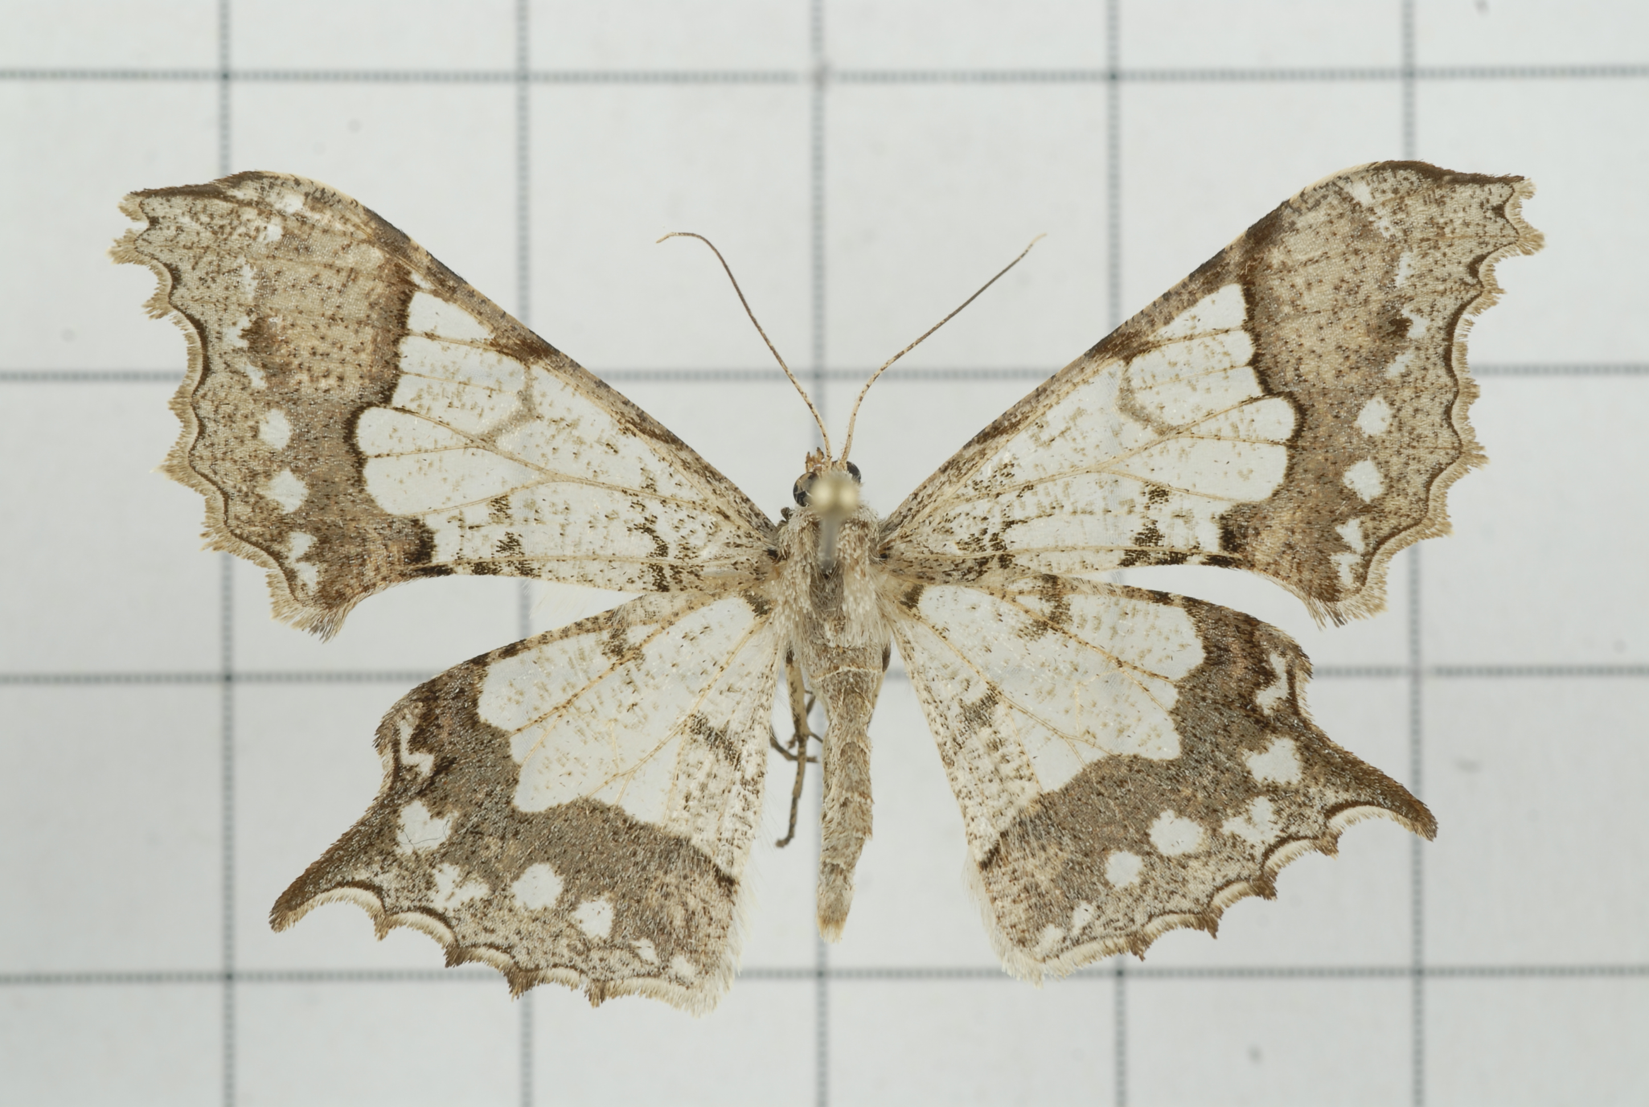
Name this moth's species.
Krananda semihyalina
